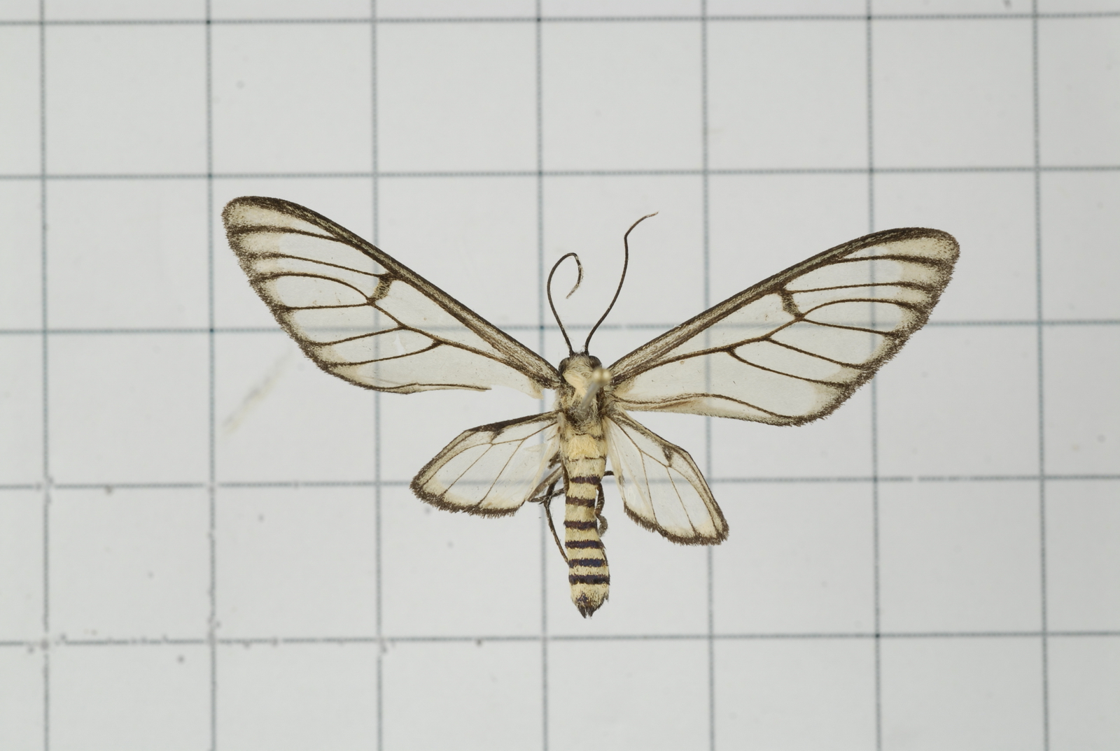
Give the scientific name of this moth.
Amata wilemani
